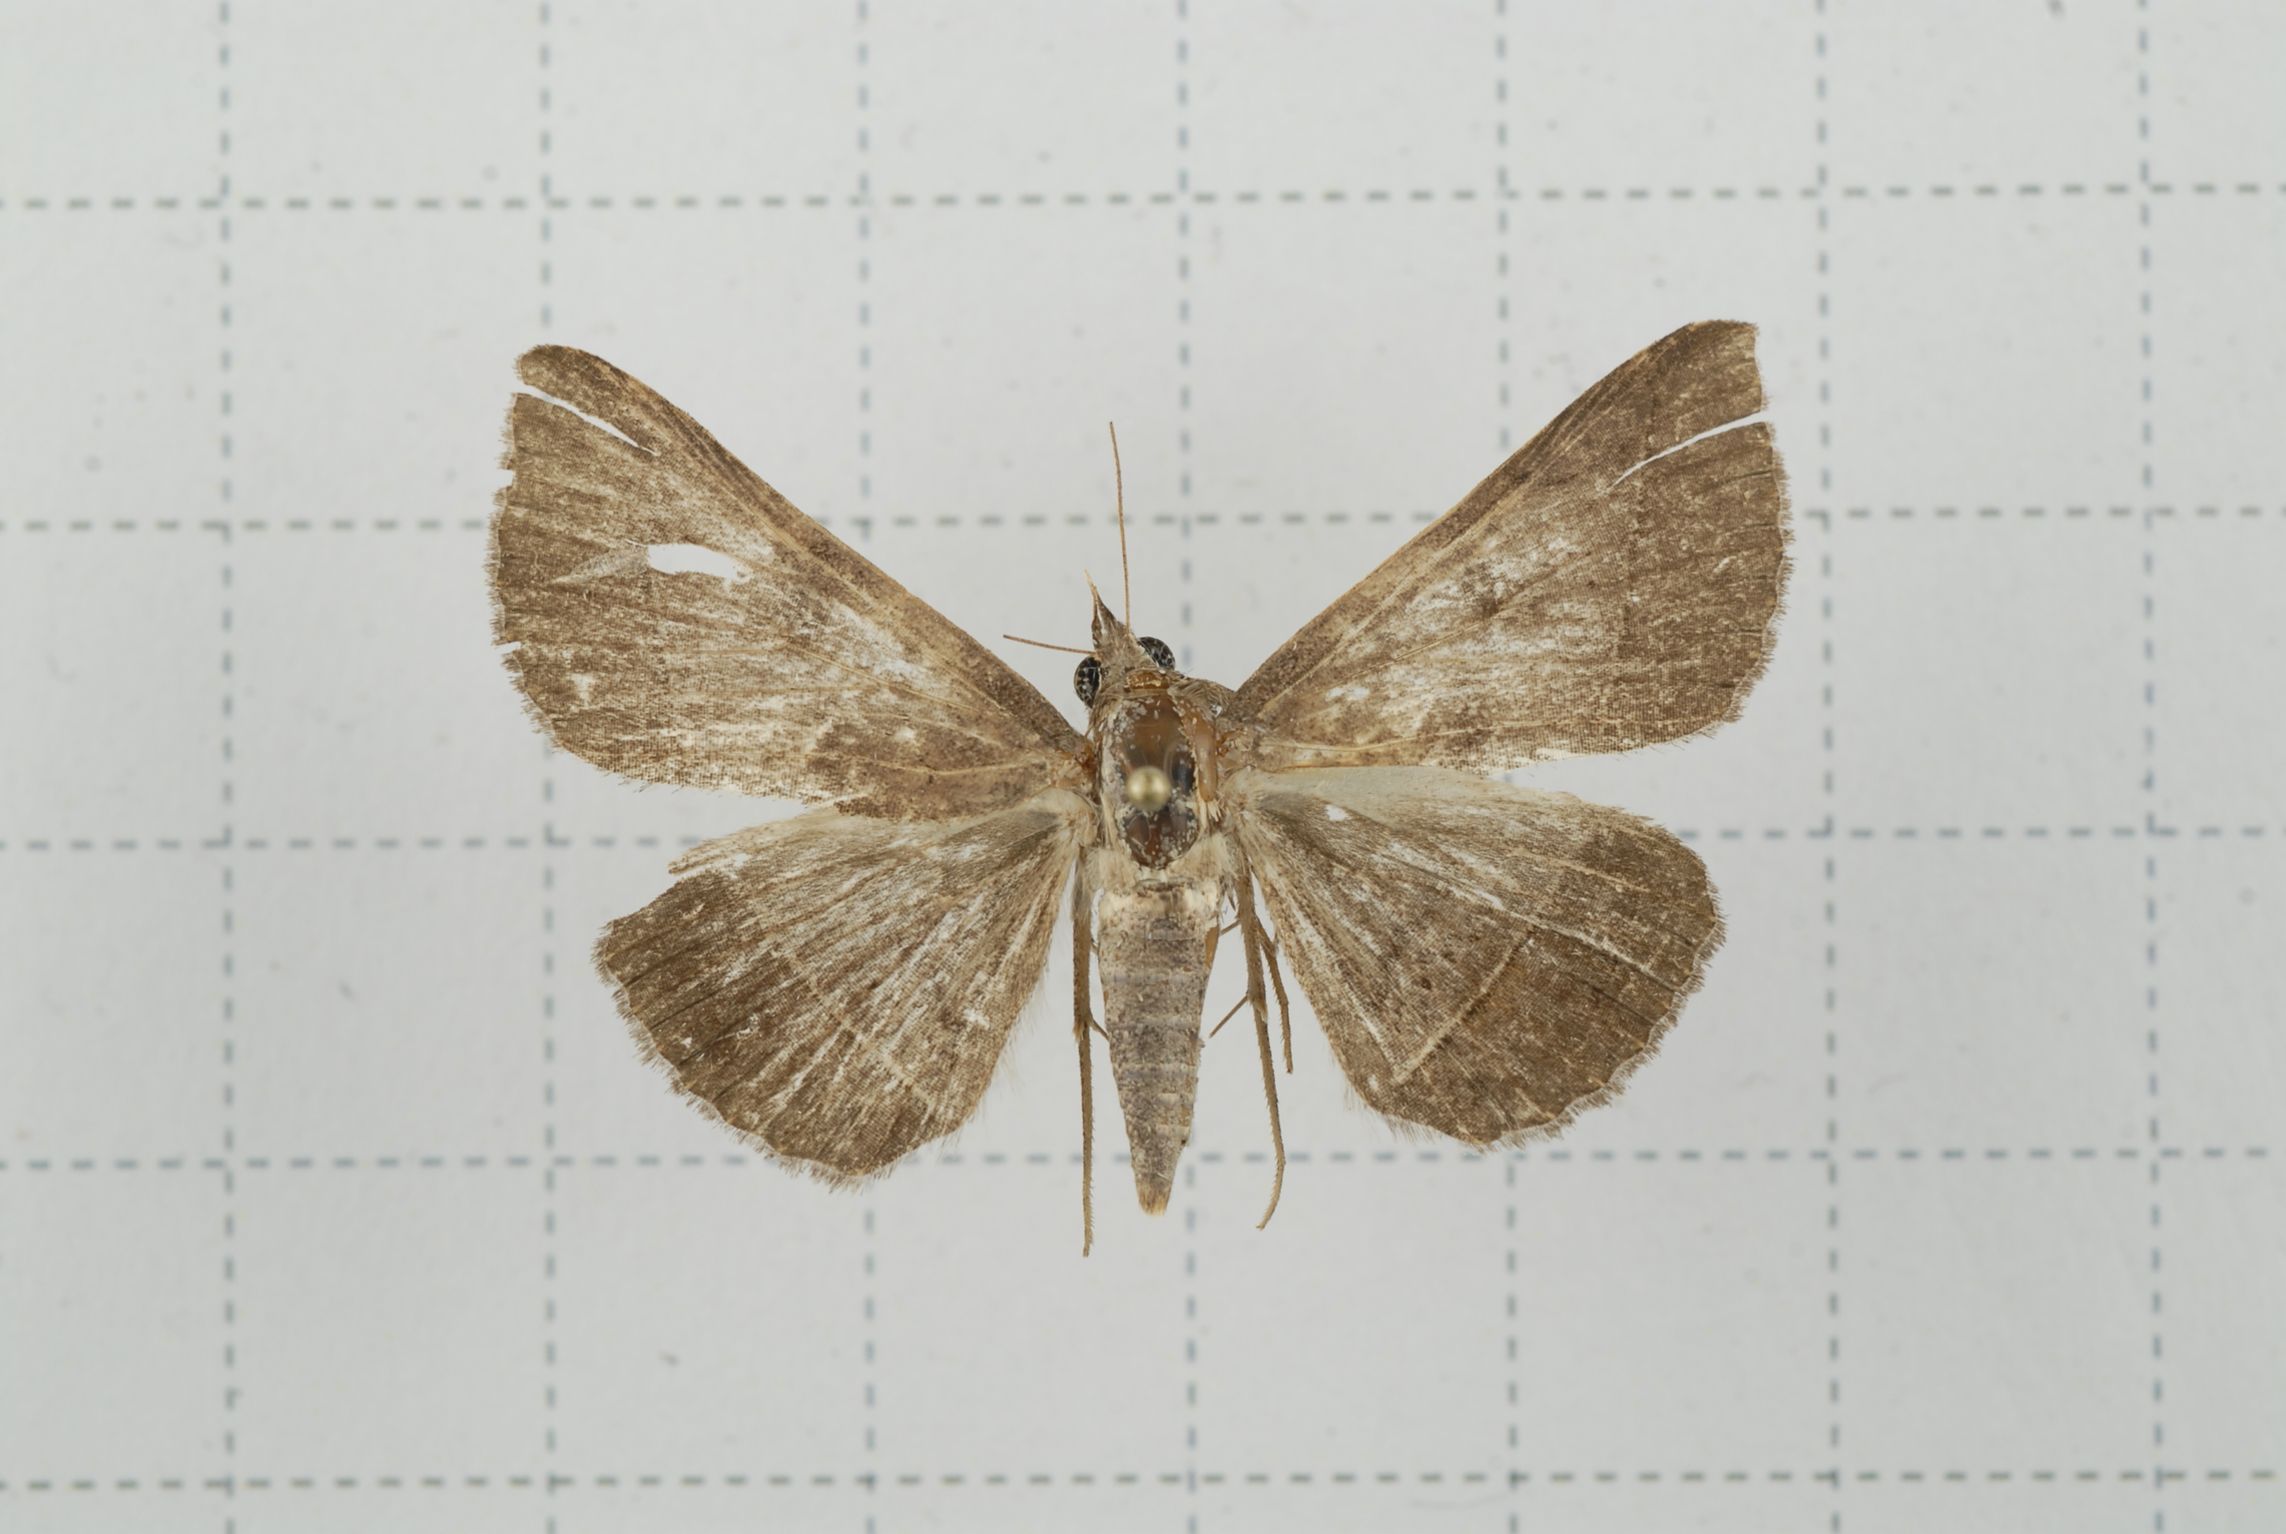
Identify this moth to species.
Hypospila bolinoides
